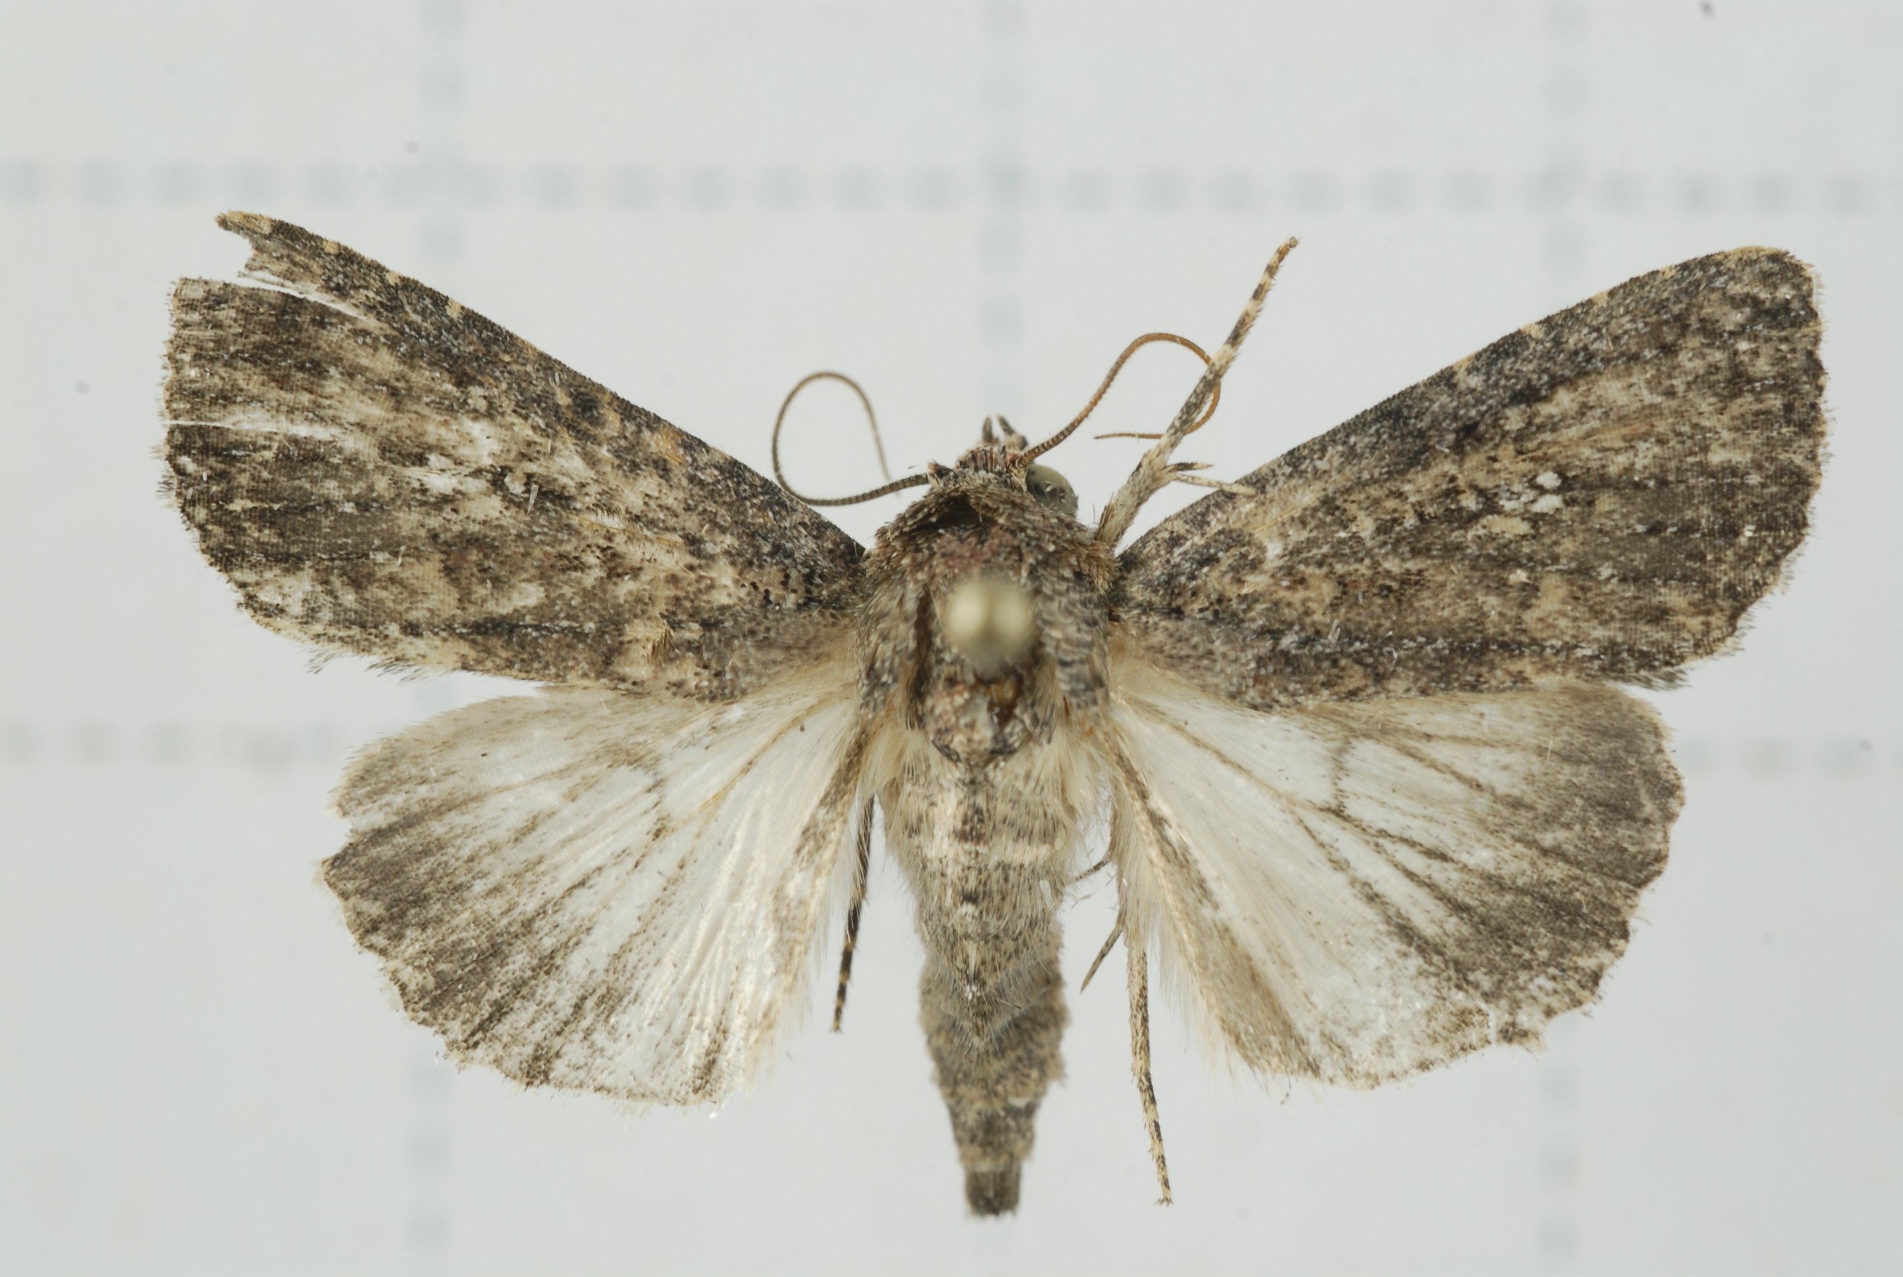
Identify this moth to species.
Condica illecta
